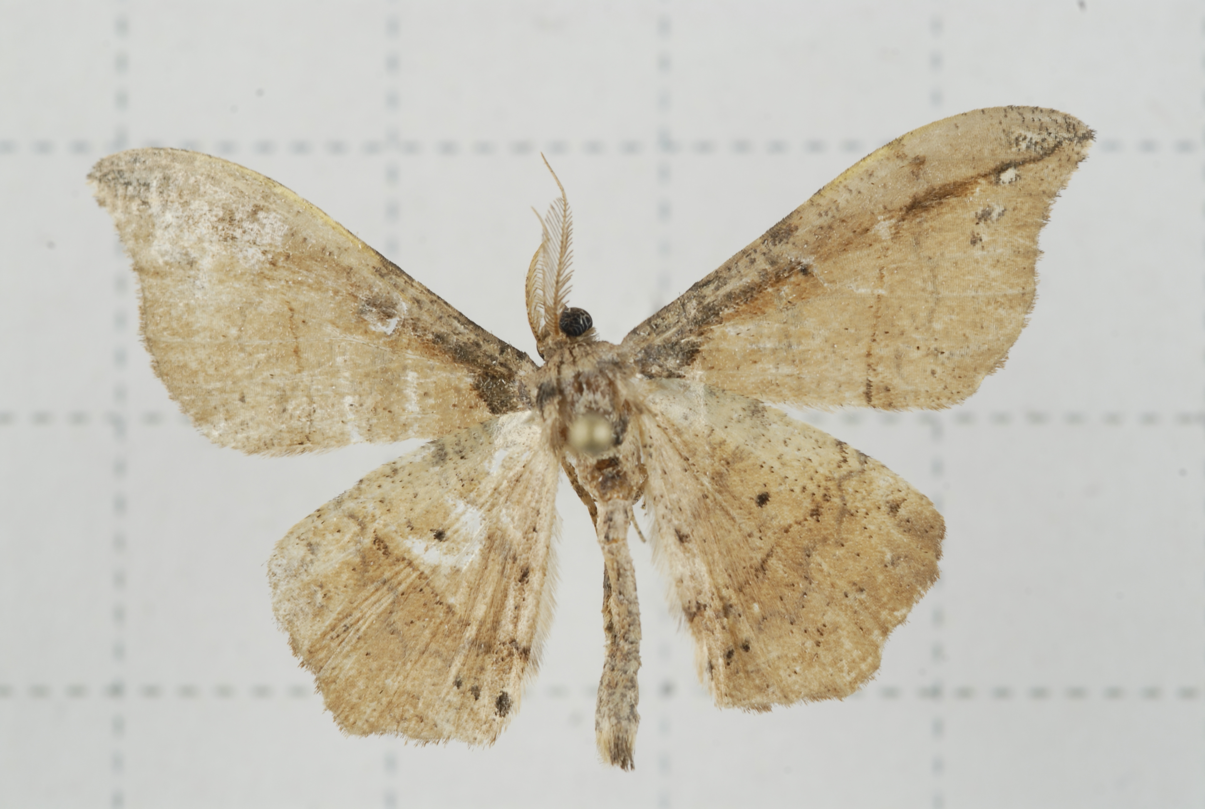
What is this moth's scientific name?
Hyposidra infixaria
